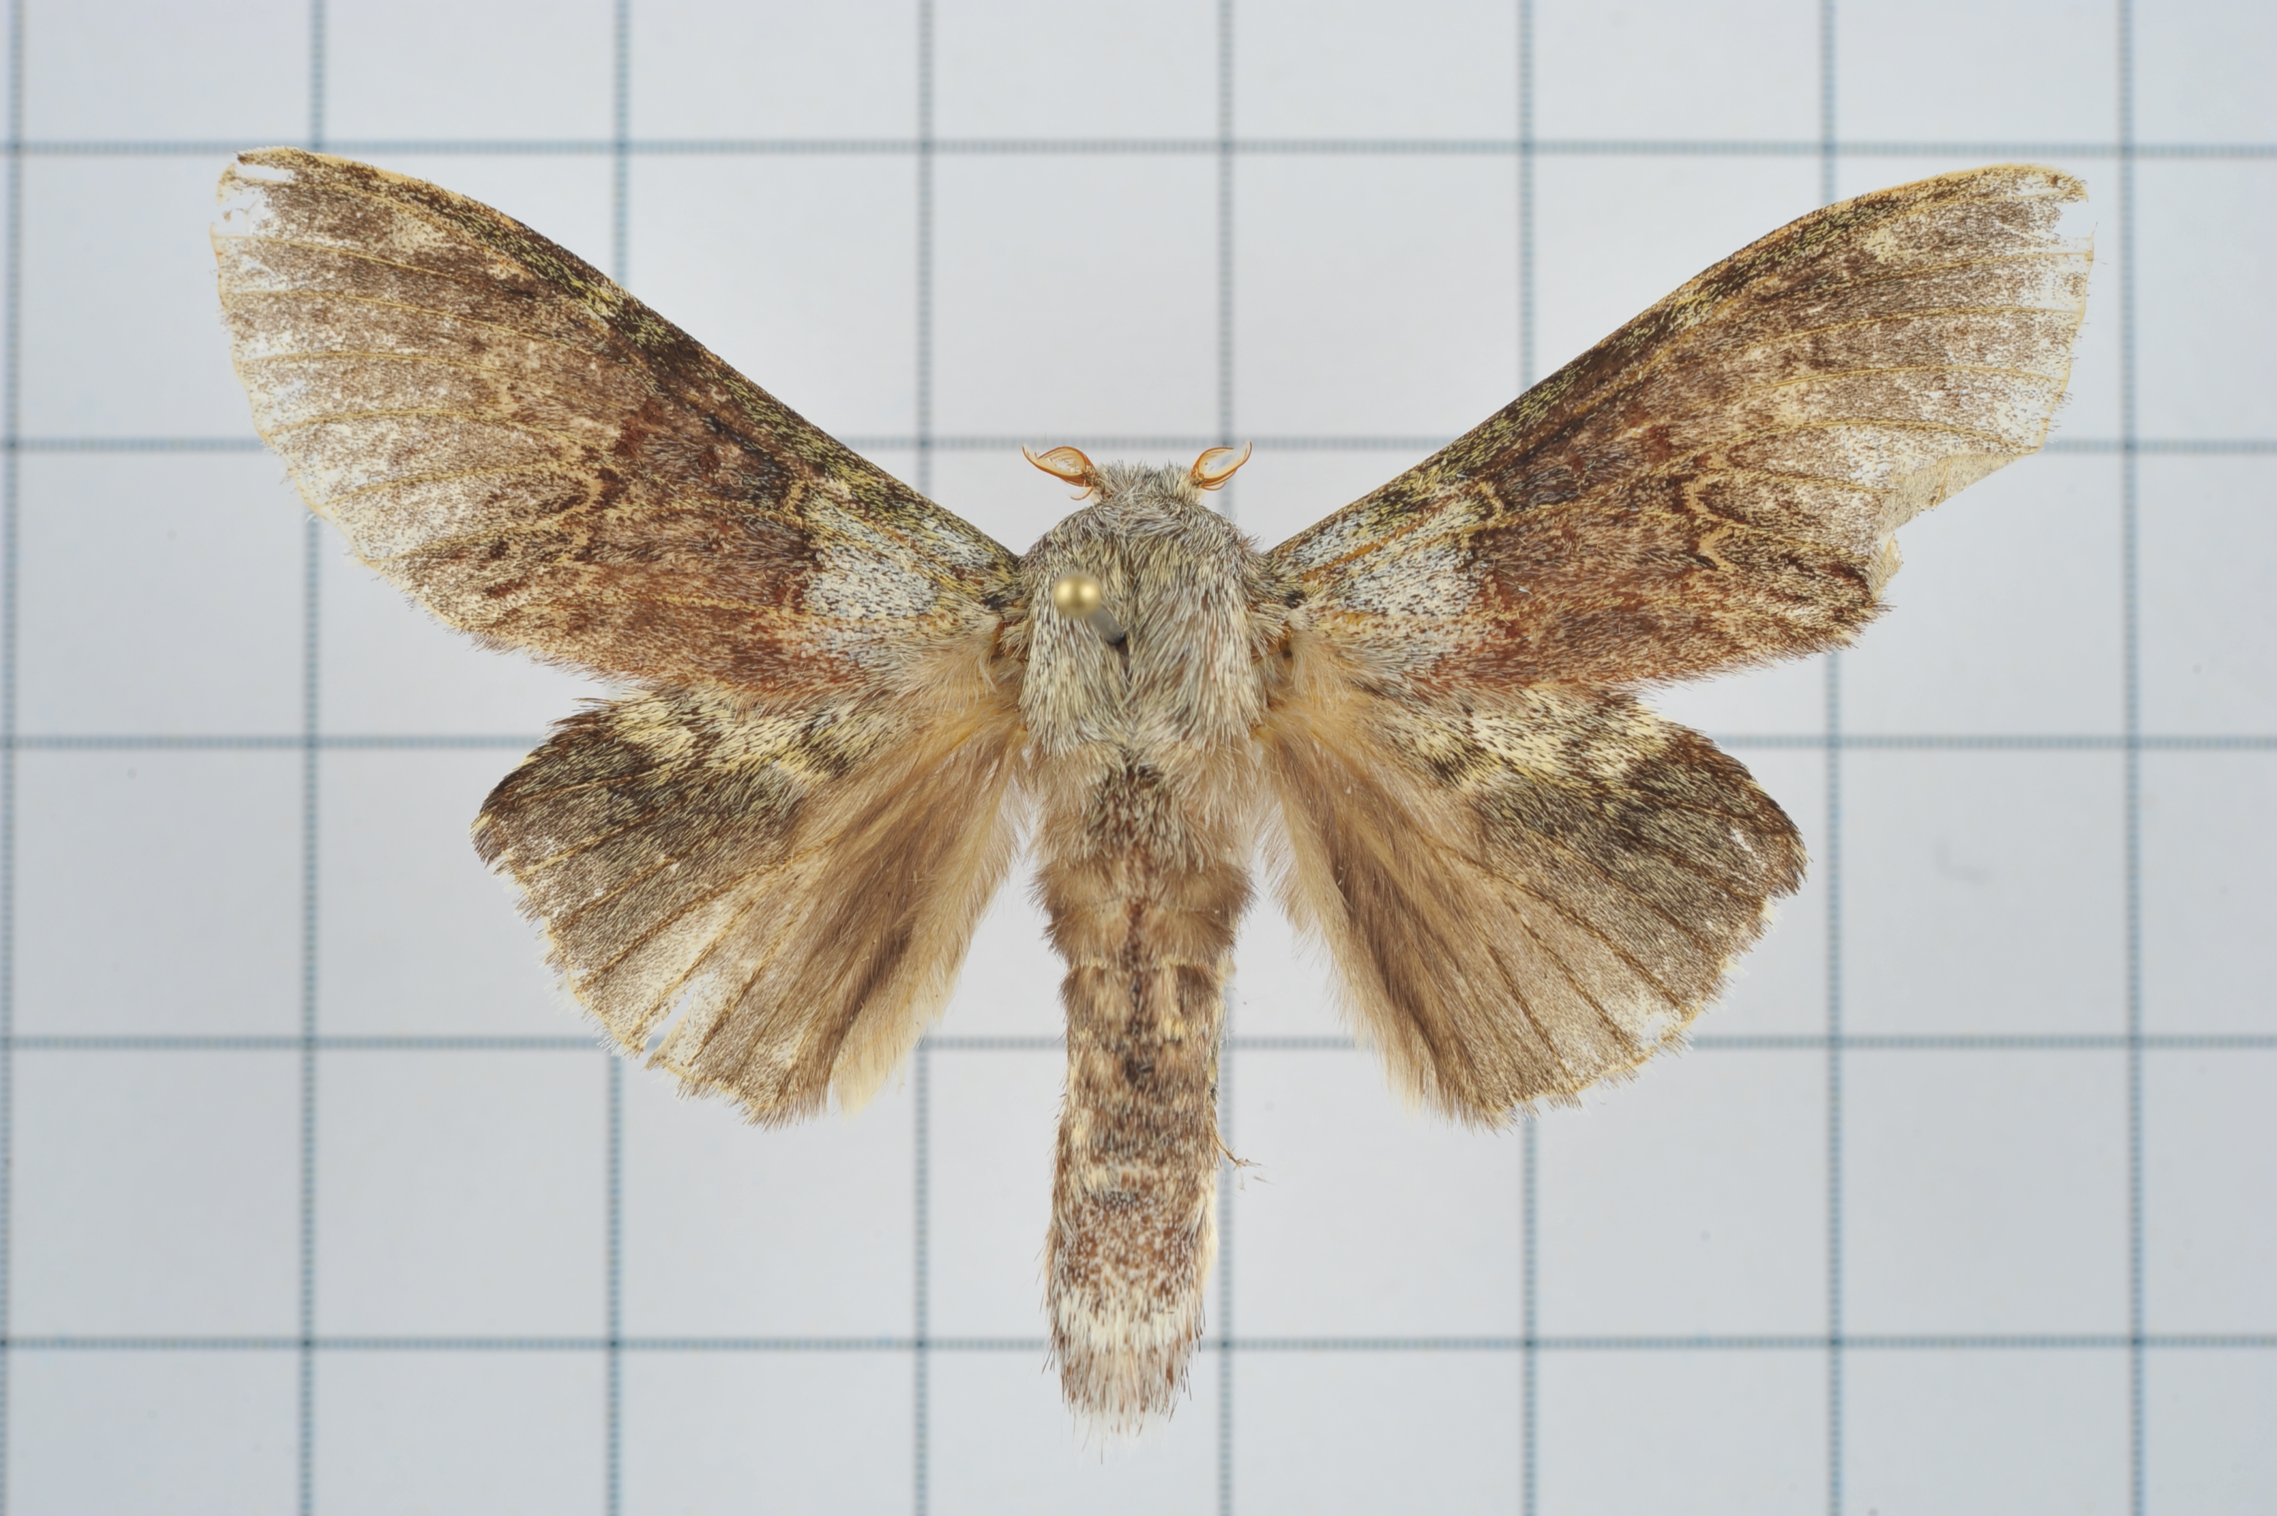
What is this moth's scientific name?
Stauropus teikichiana teikichiana
